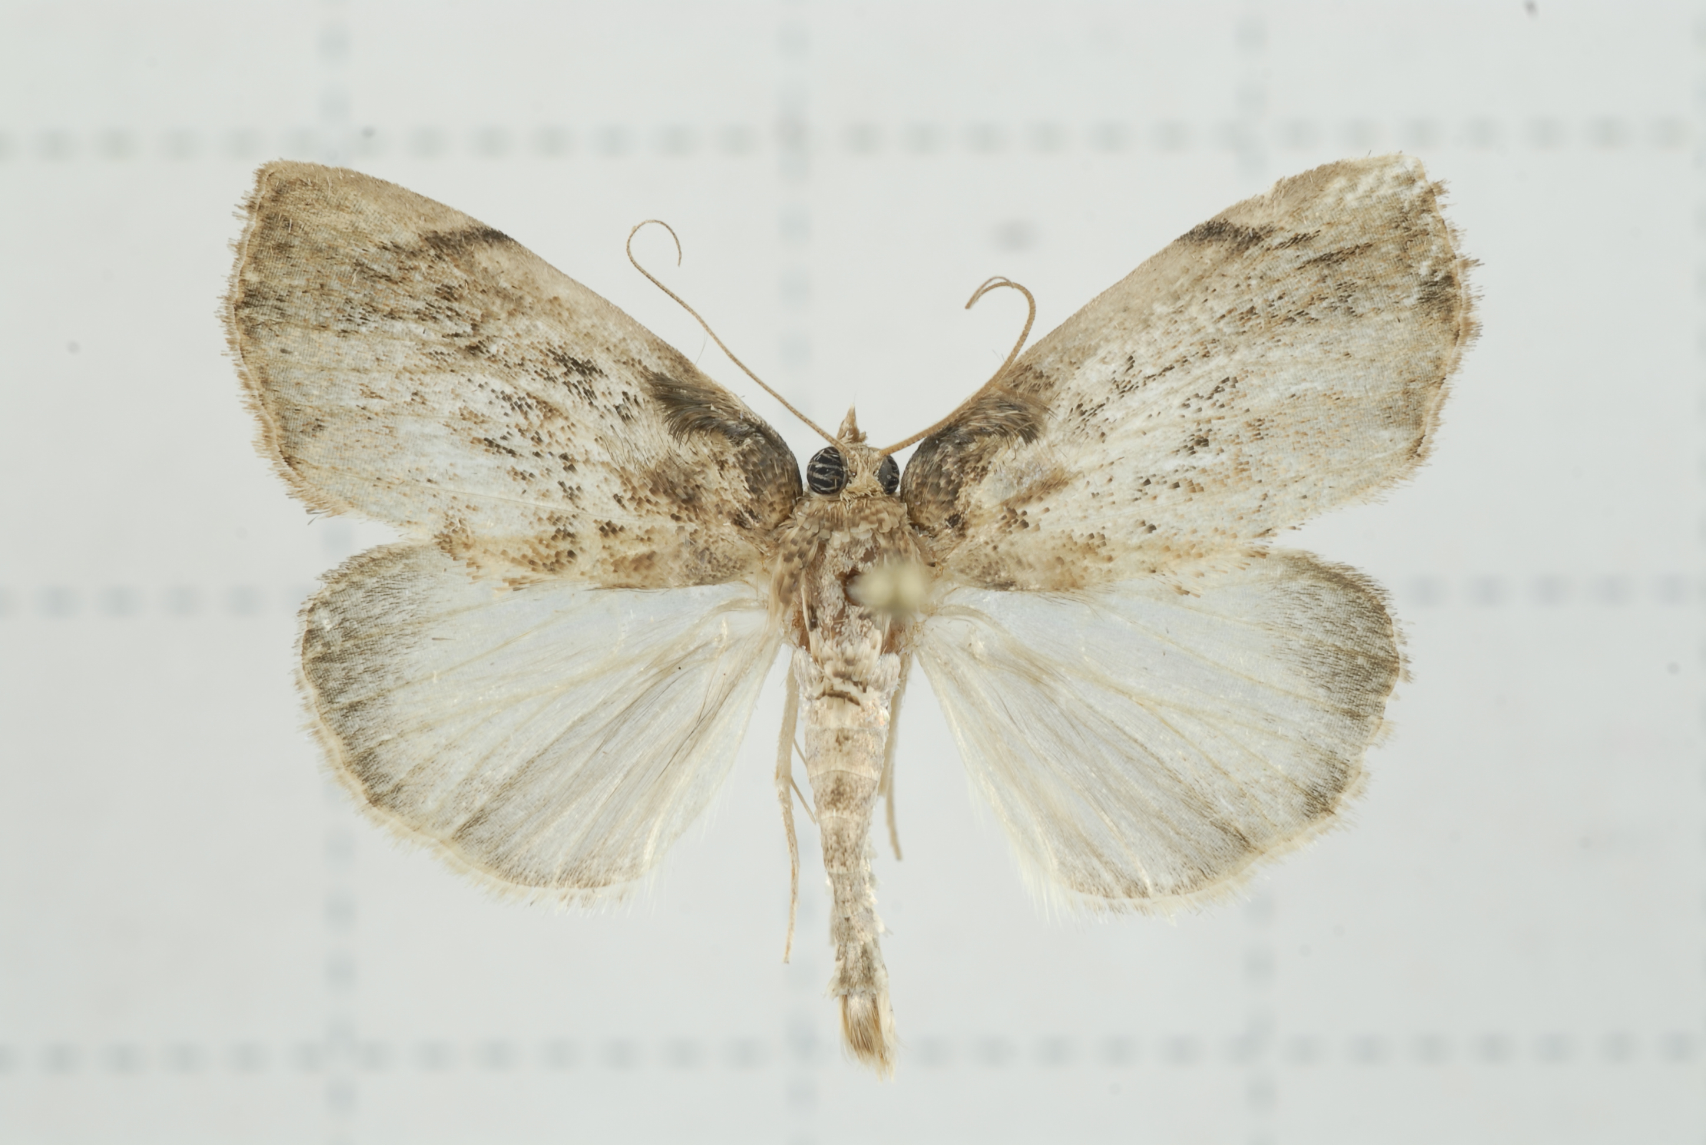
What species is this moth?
Crocidolomia subhirsutalis
